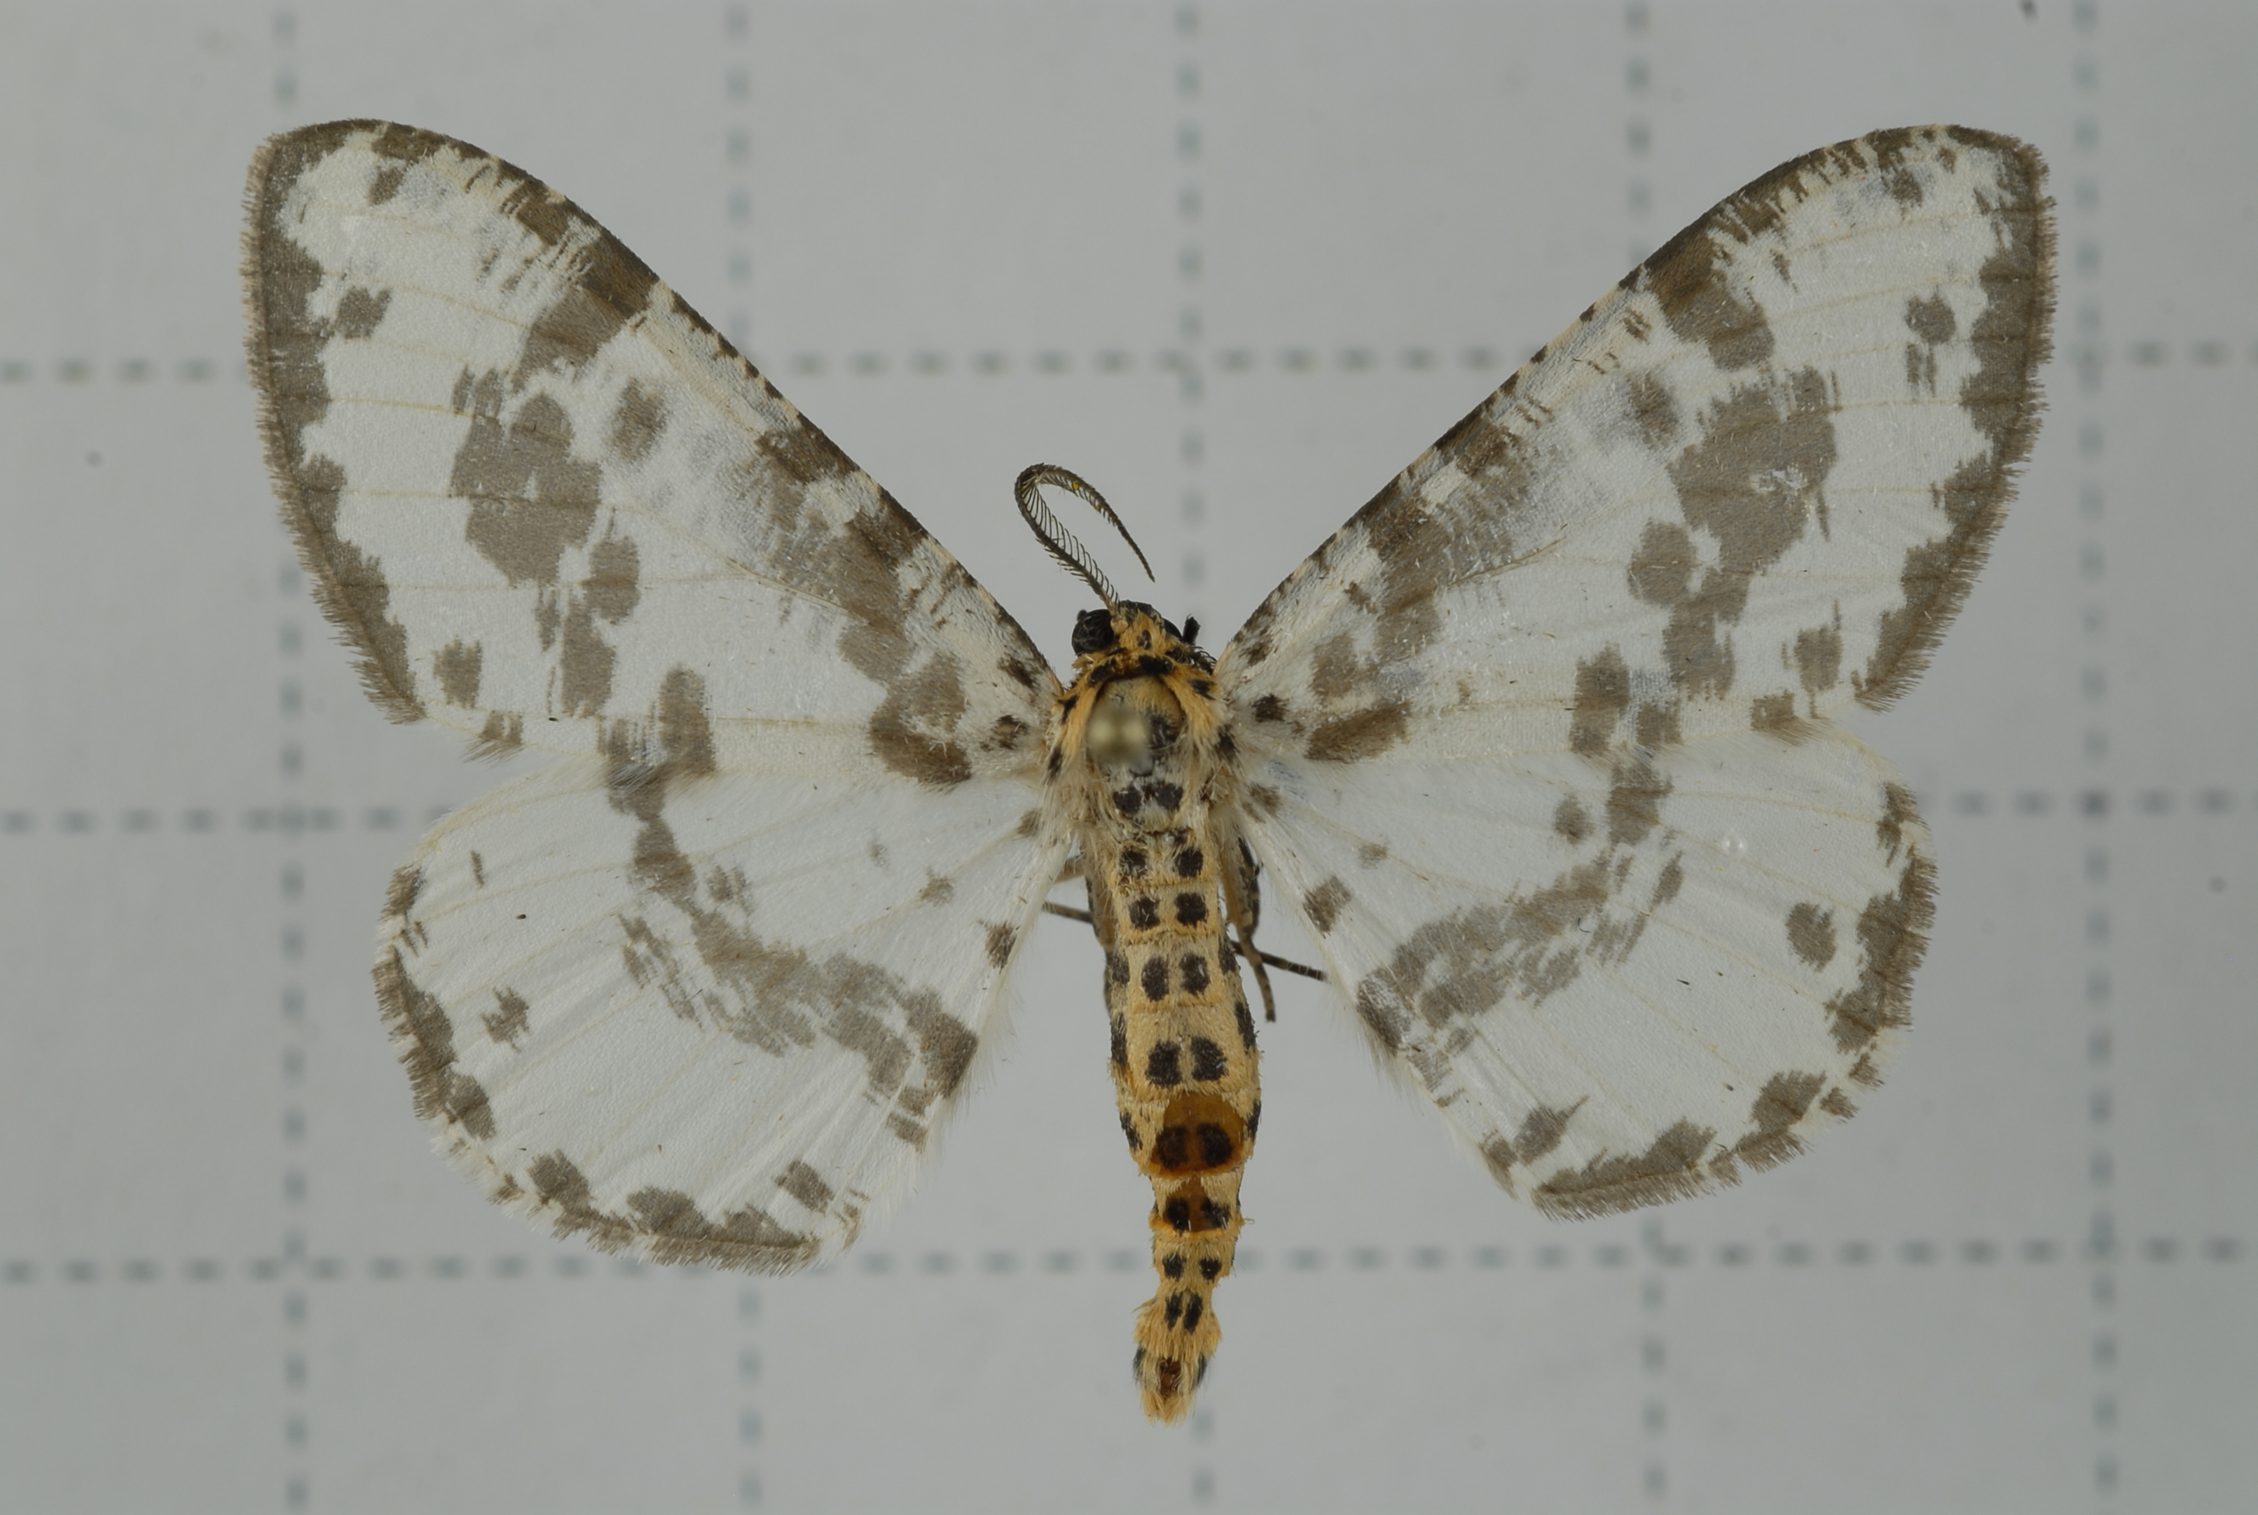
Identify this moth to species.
Pseudabraxas taiwana
